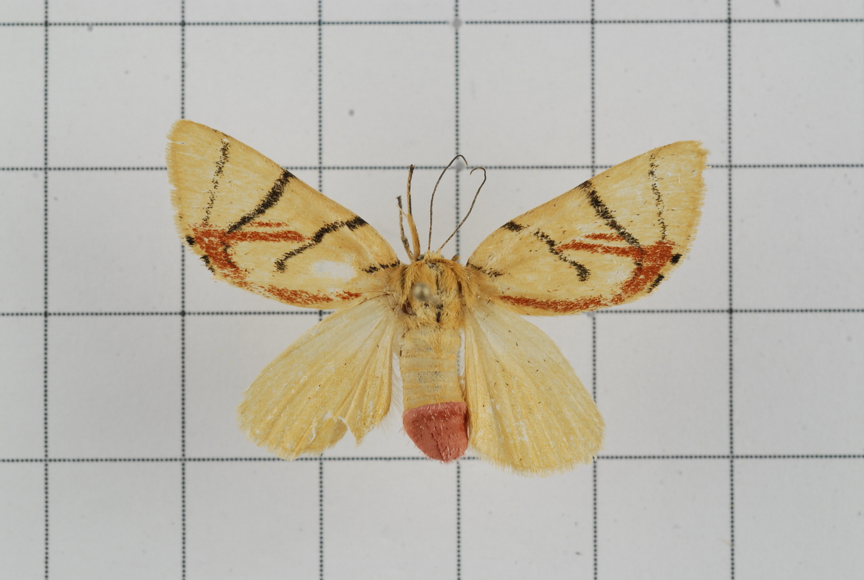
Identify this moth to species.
Camptoloma carum
